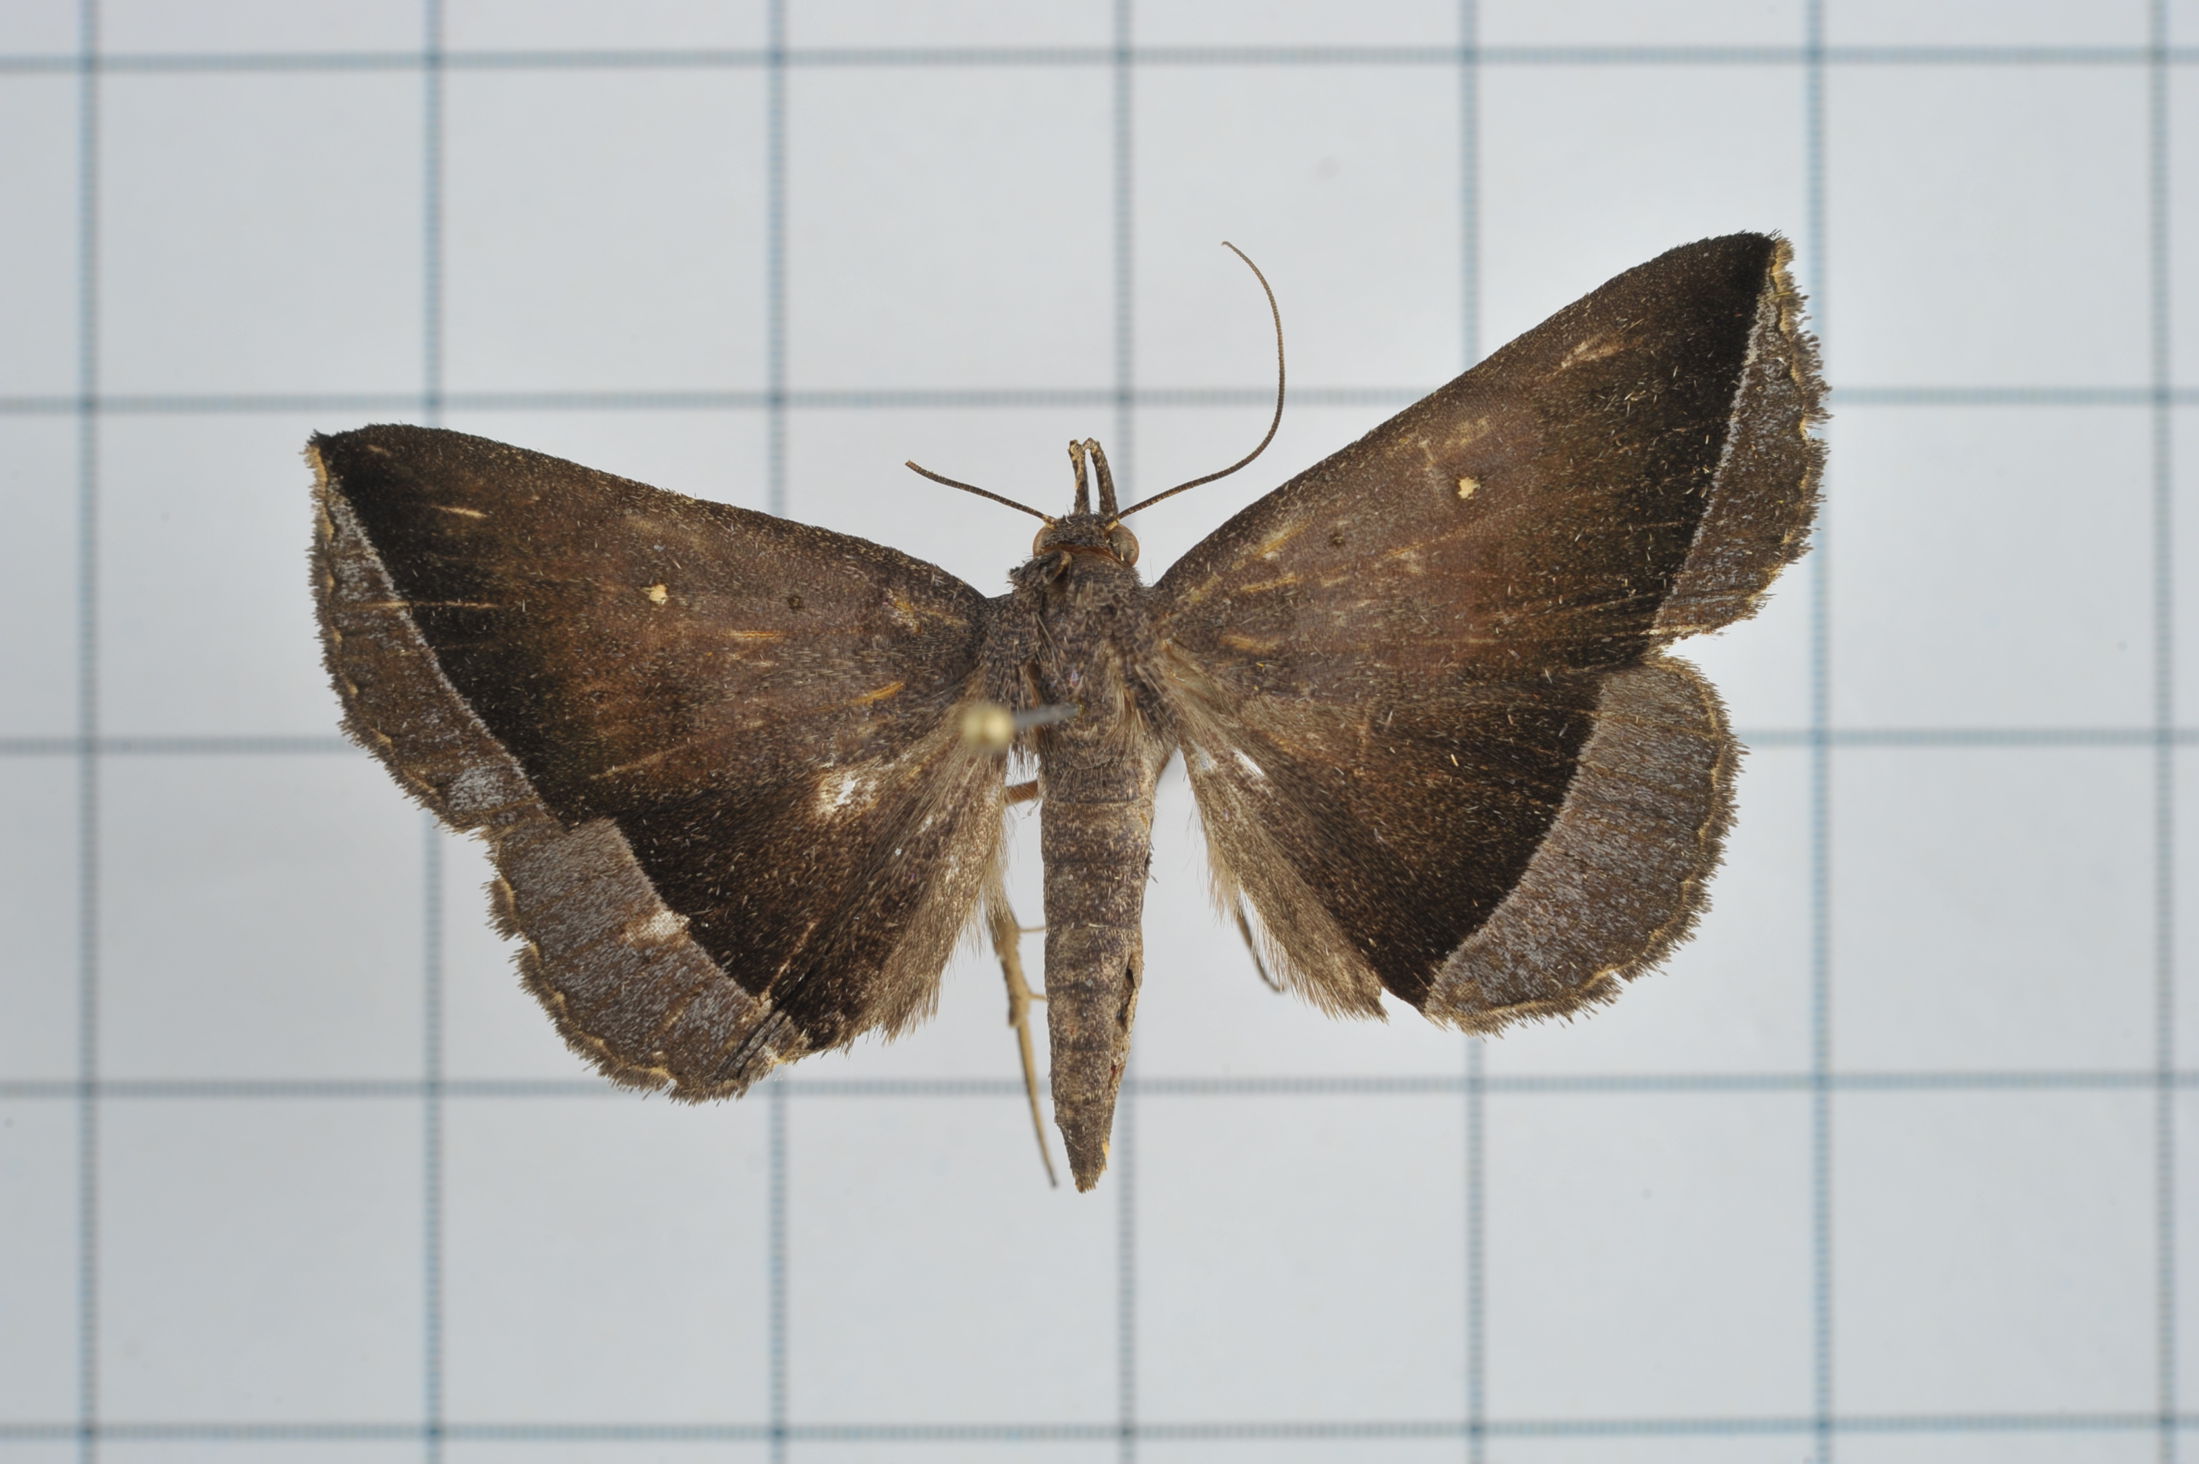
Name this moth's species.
Hadennia hisbonalis
